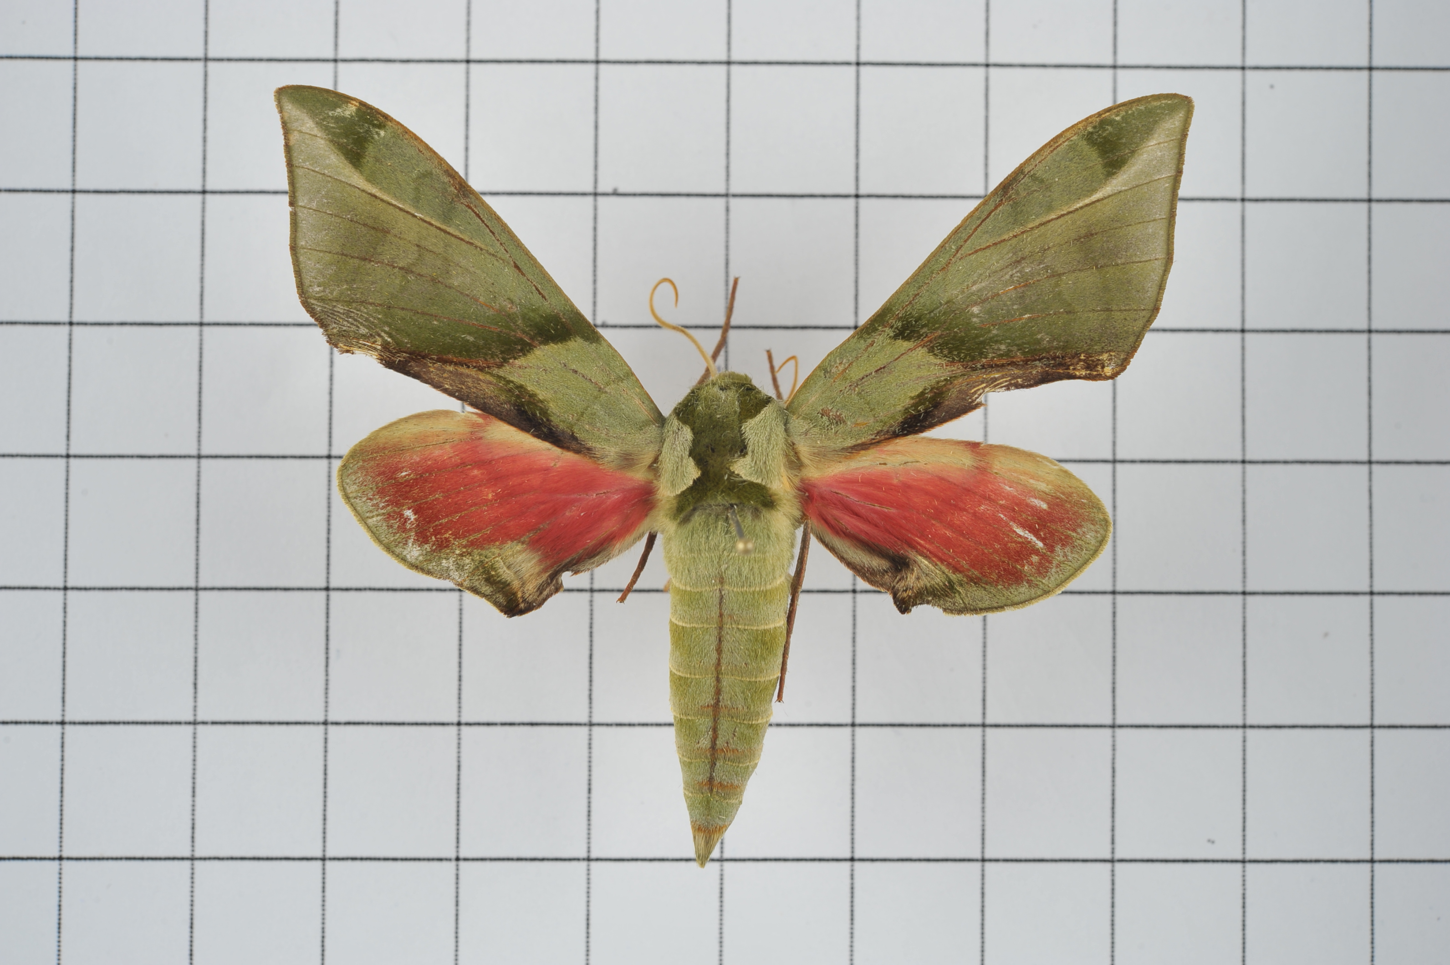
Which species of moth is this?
Callambulyx tatarinovii formosana
